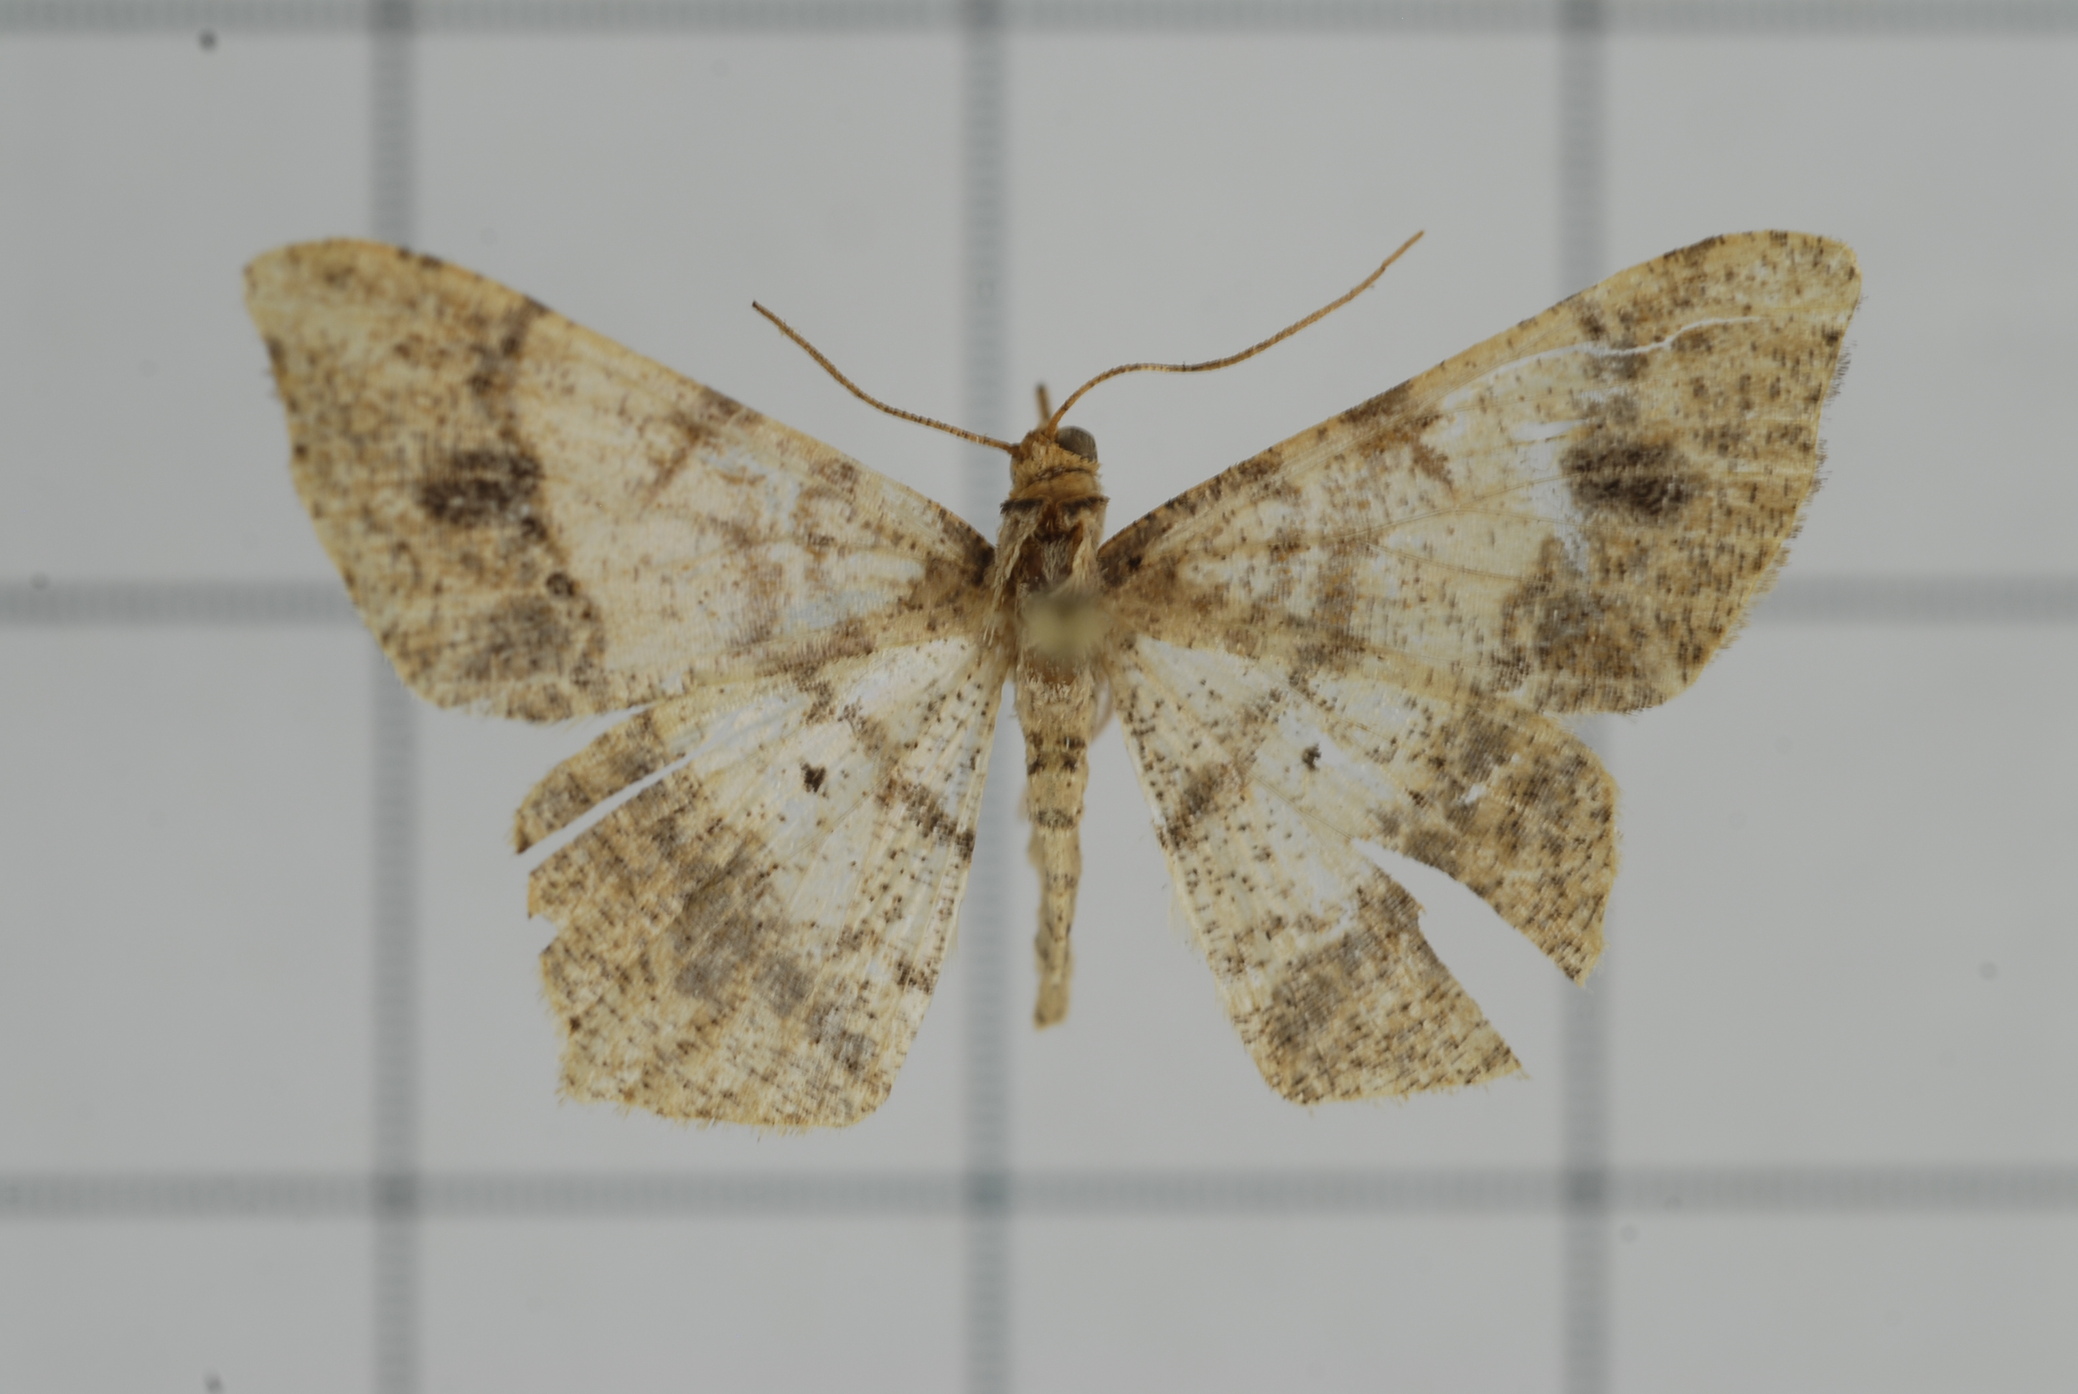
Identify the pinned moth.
Macaria abydata
